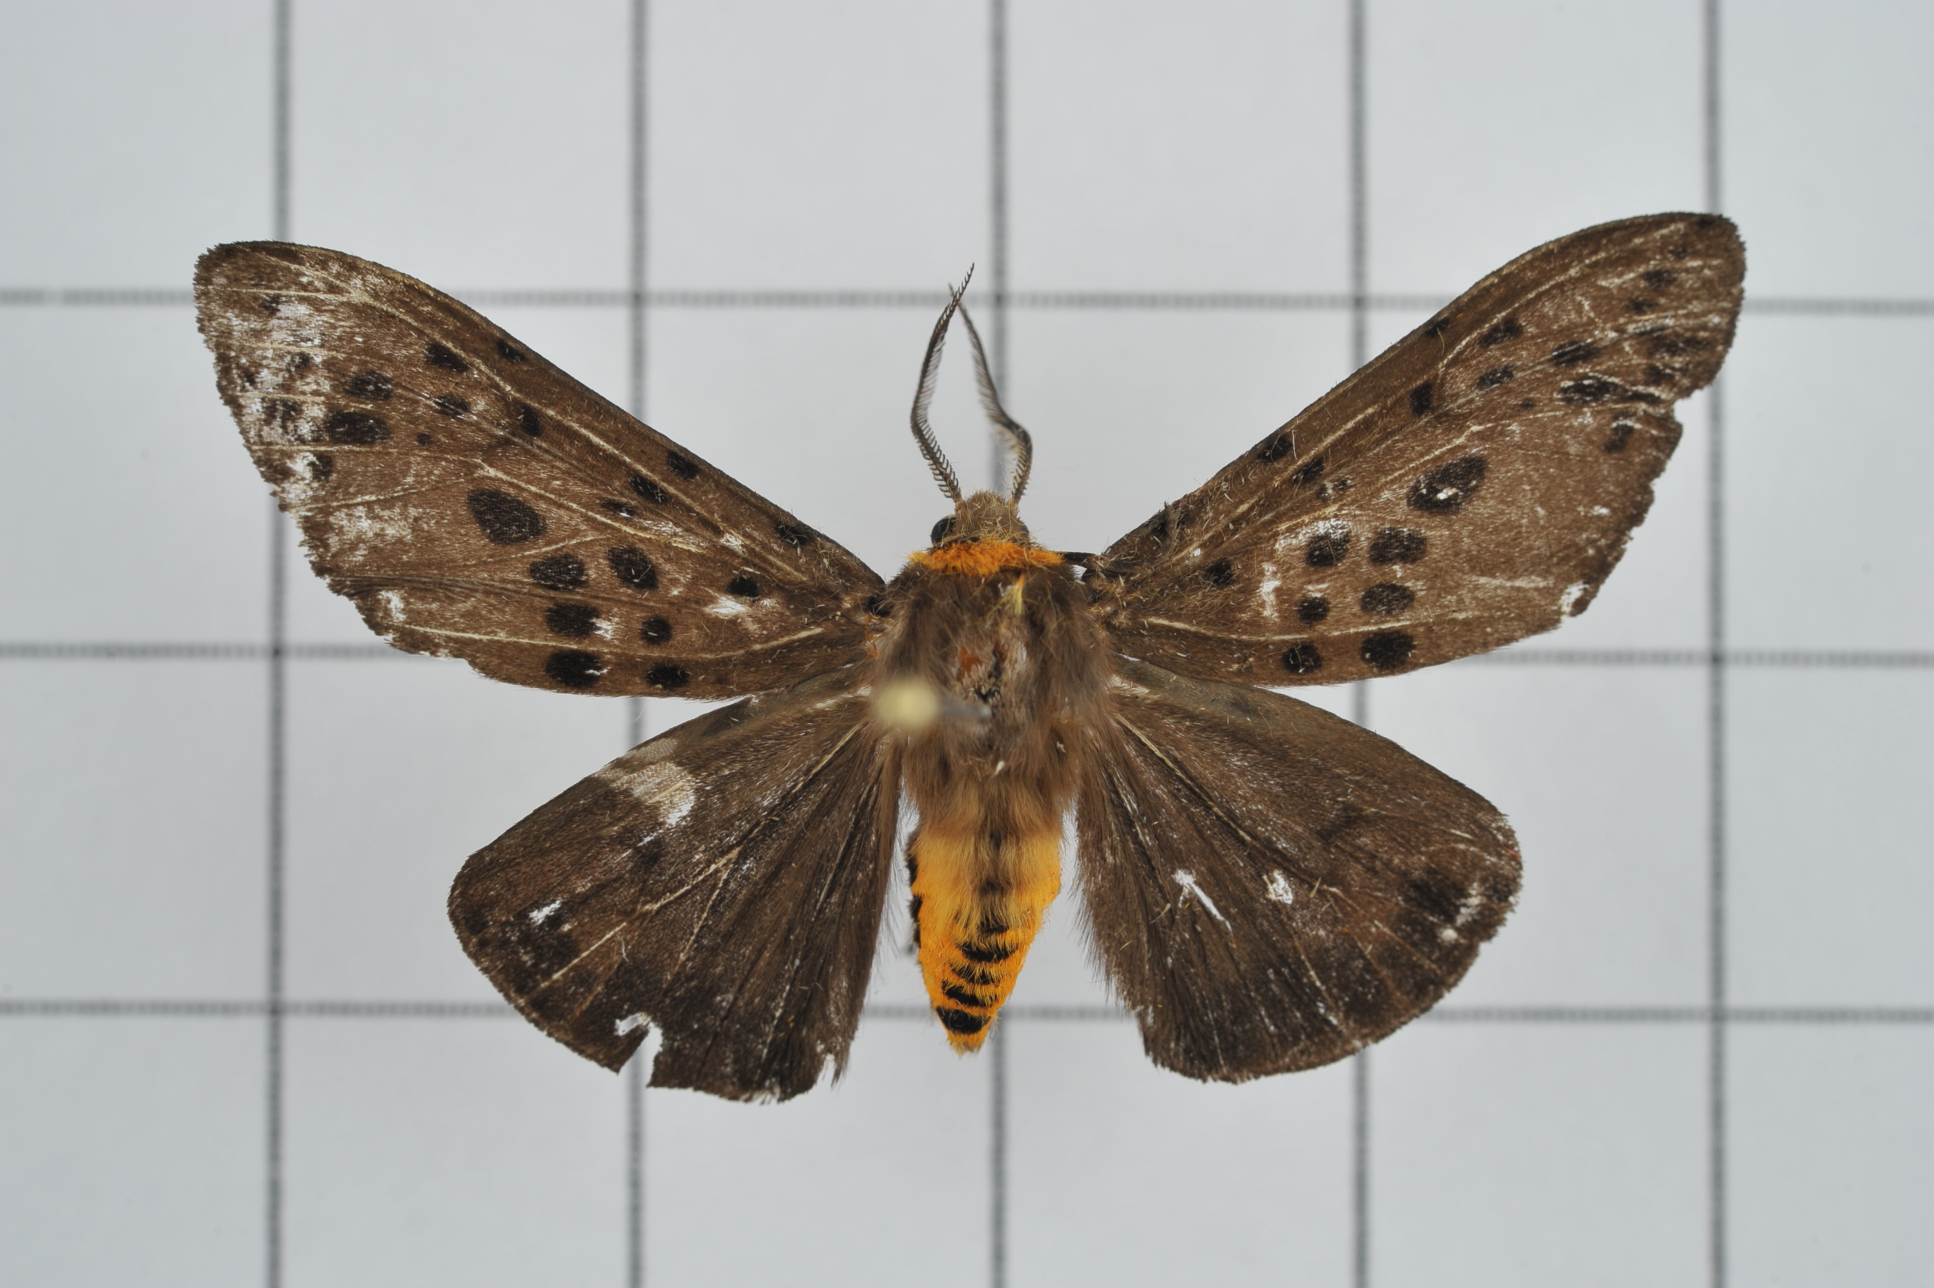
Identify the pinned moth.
Lemyra imparilis
